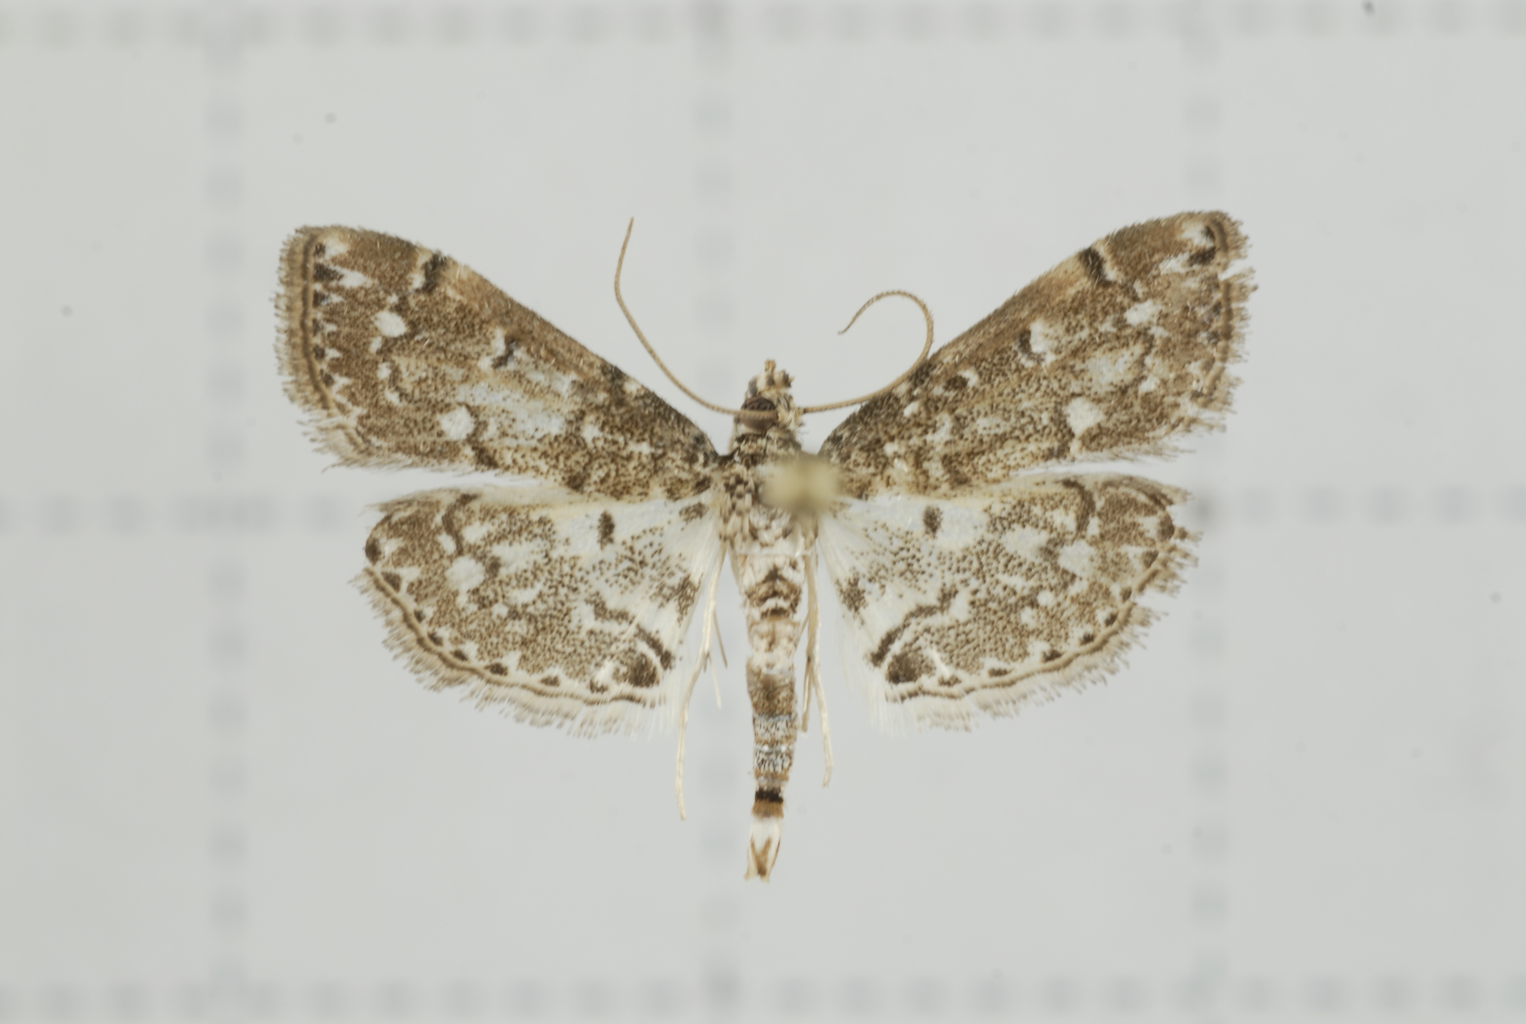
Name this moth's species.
Metoeca nymphulalis
